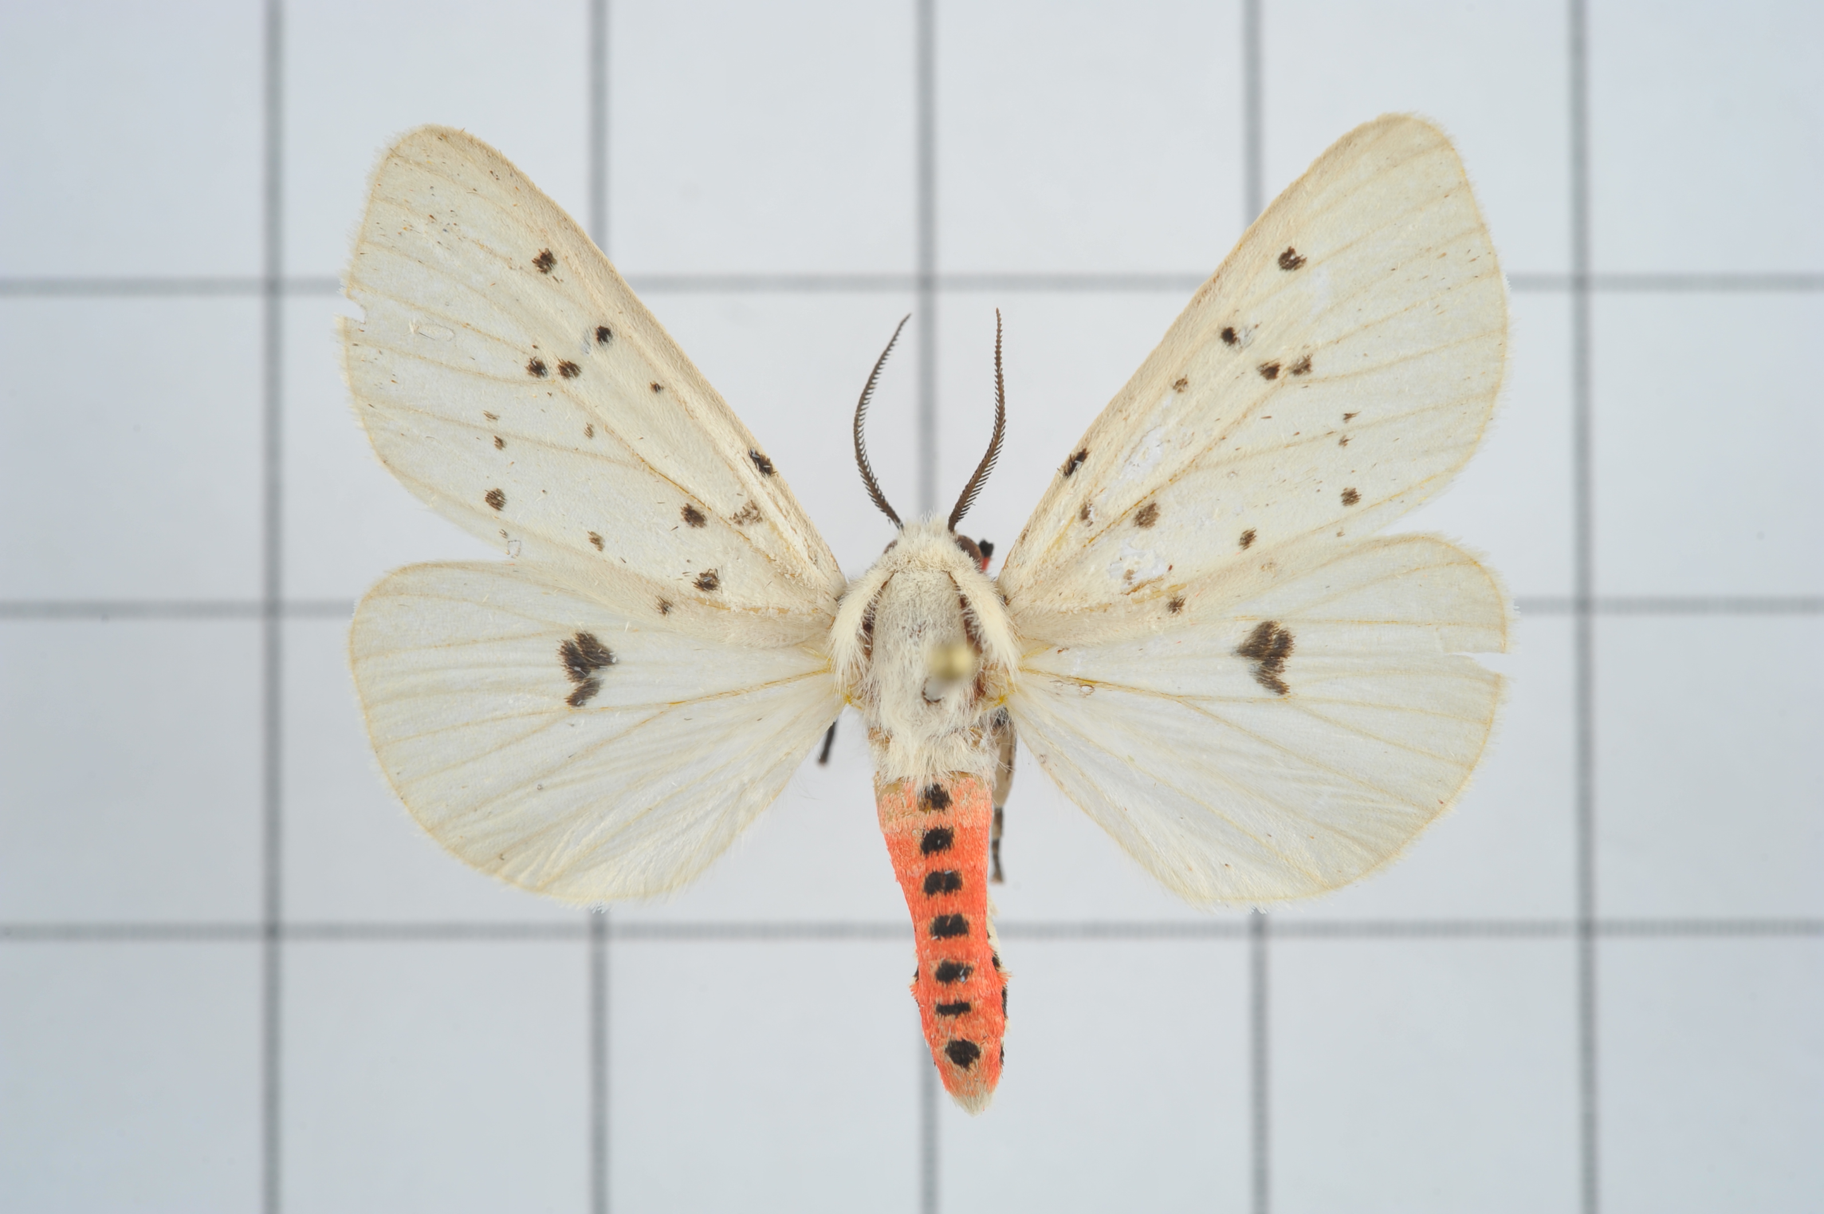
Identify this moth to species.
Spilosoma daitoensis
